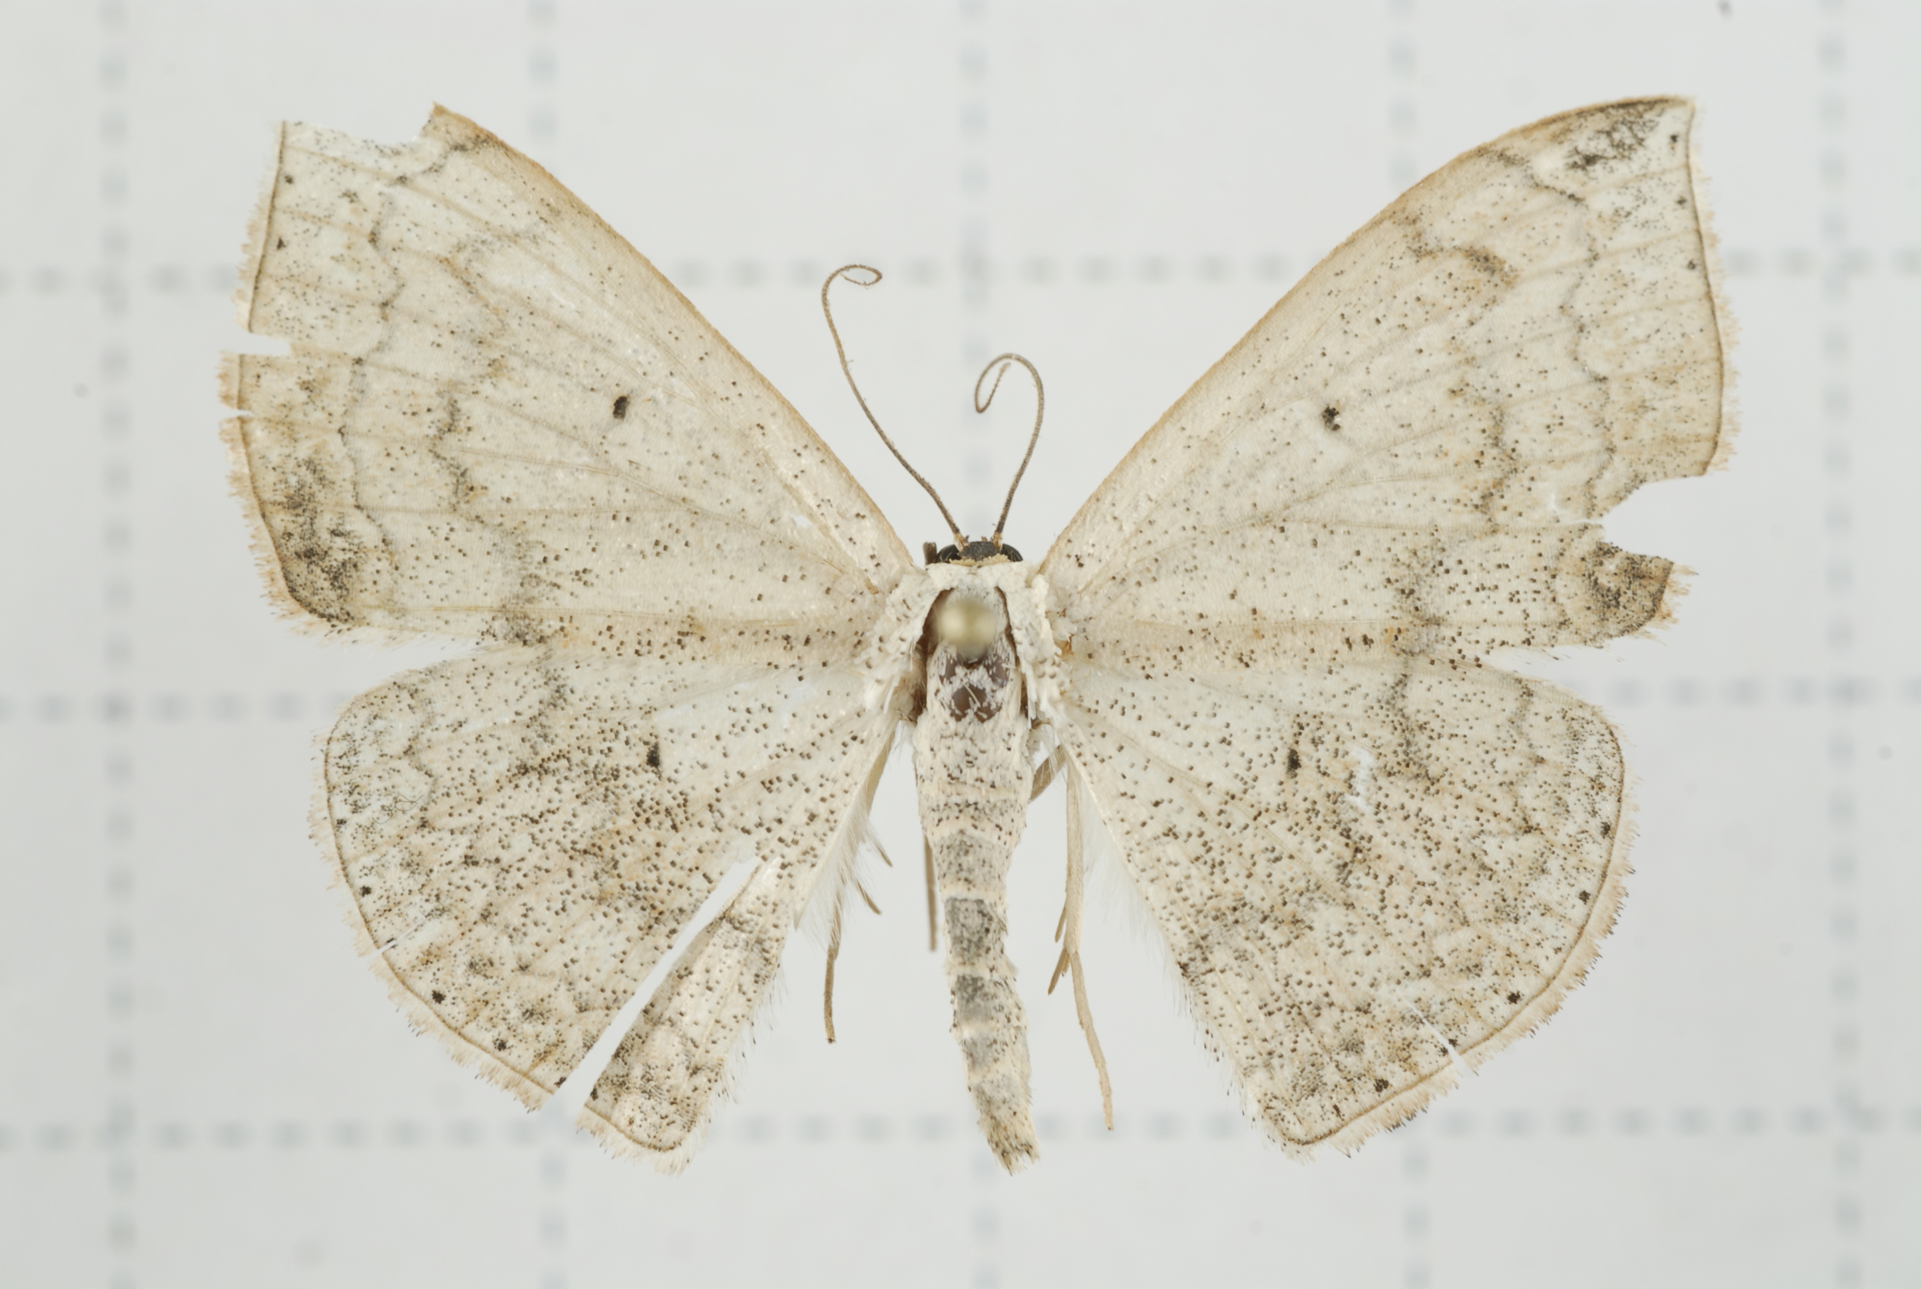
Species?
Somatina plynusaria
